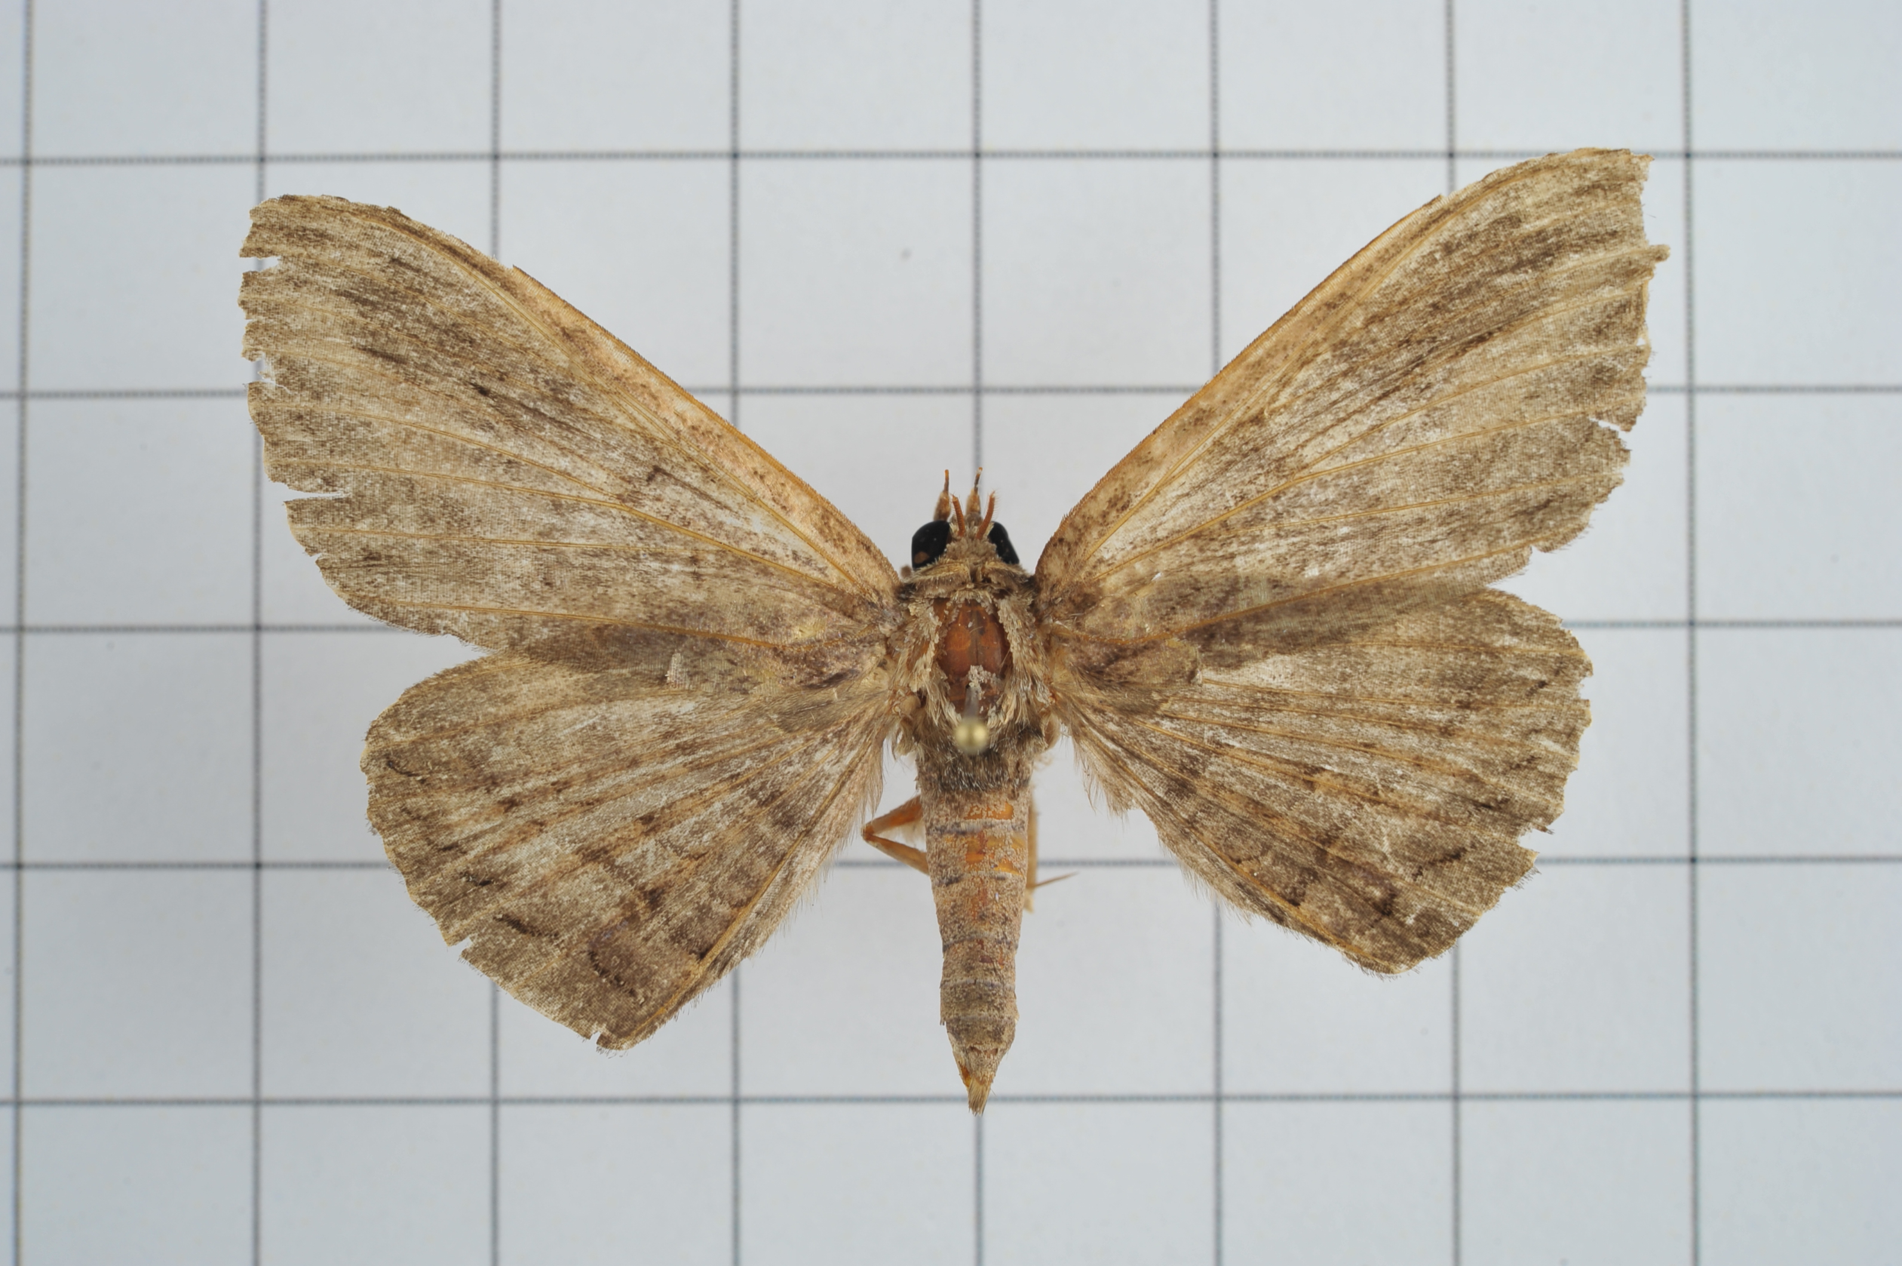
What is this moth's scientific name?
Anisoneura salebrosa
